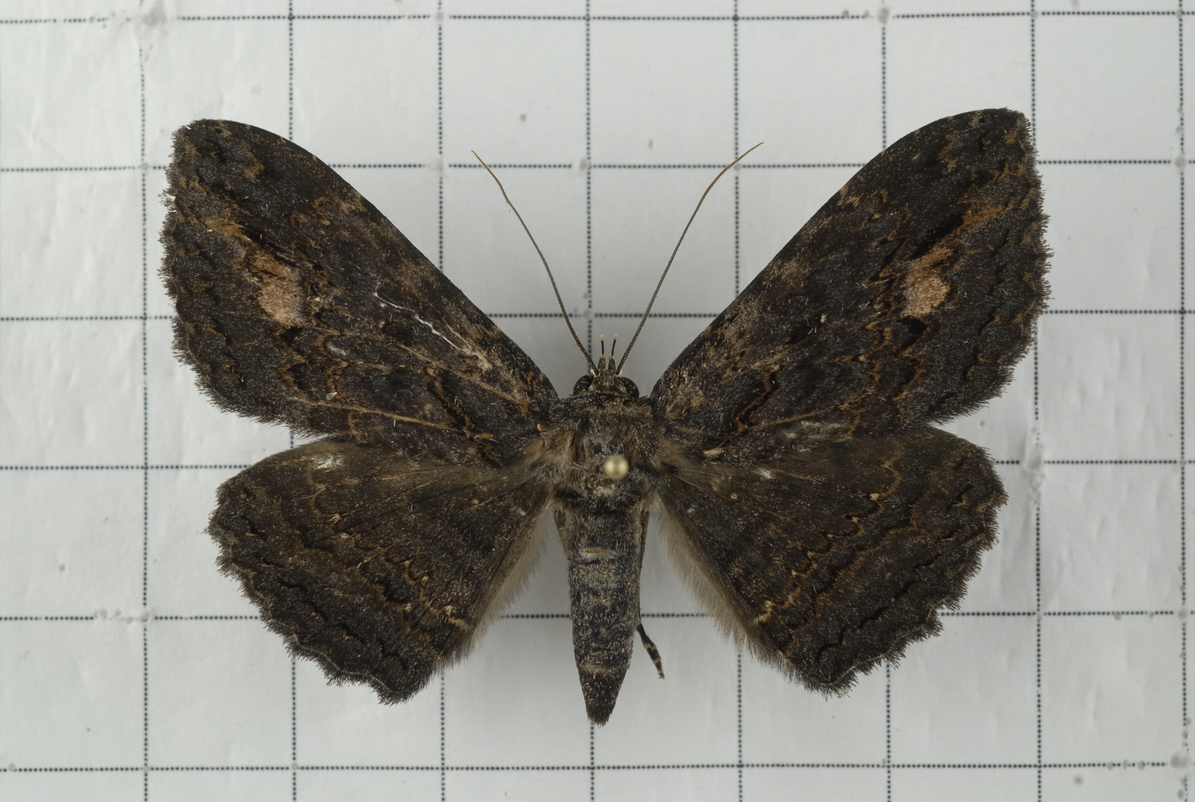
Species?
Anisoneura salebrosa
